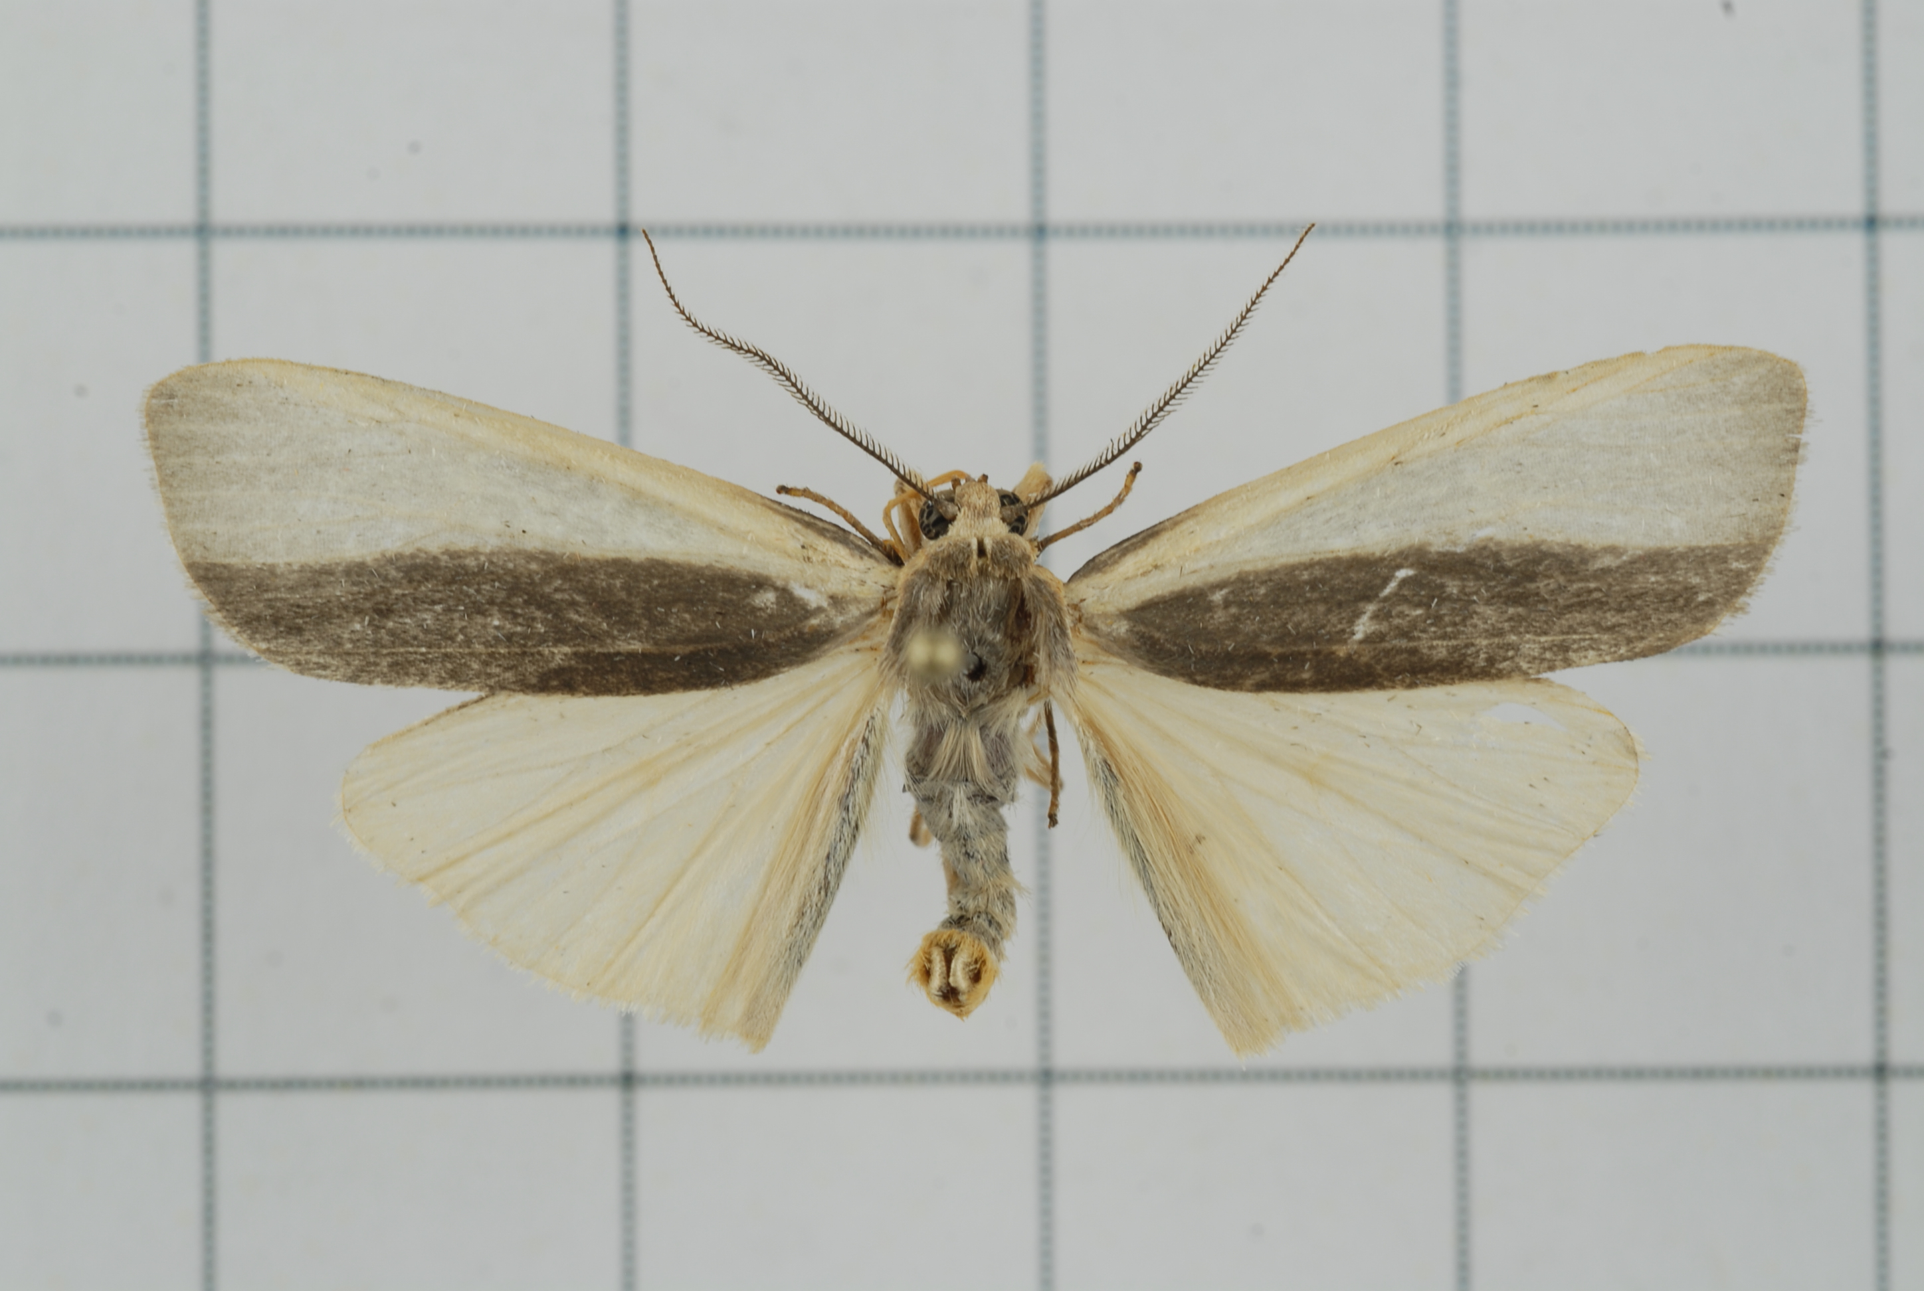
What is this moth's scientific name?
Hesudra divisa
